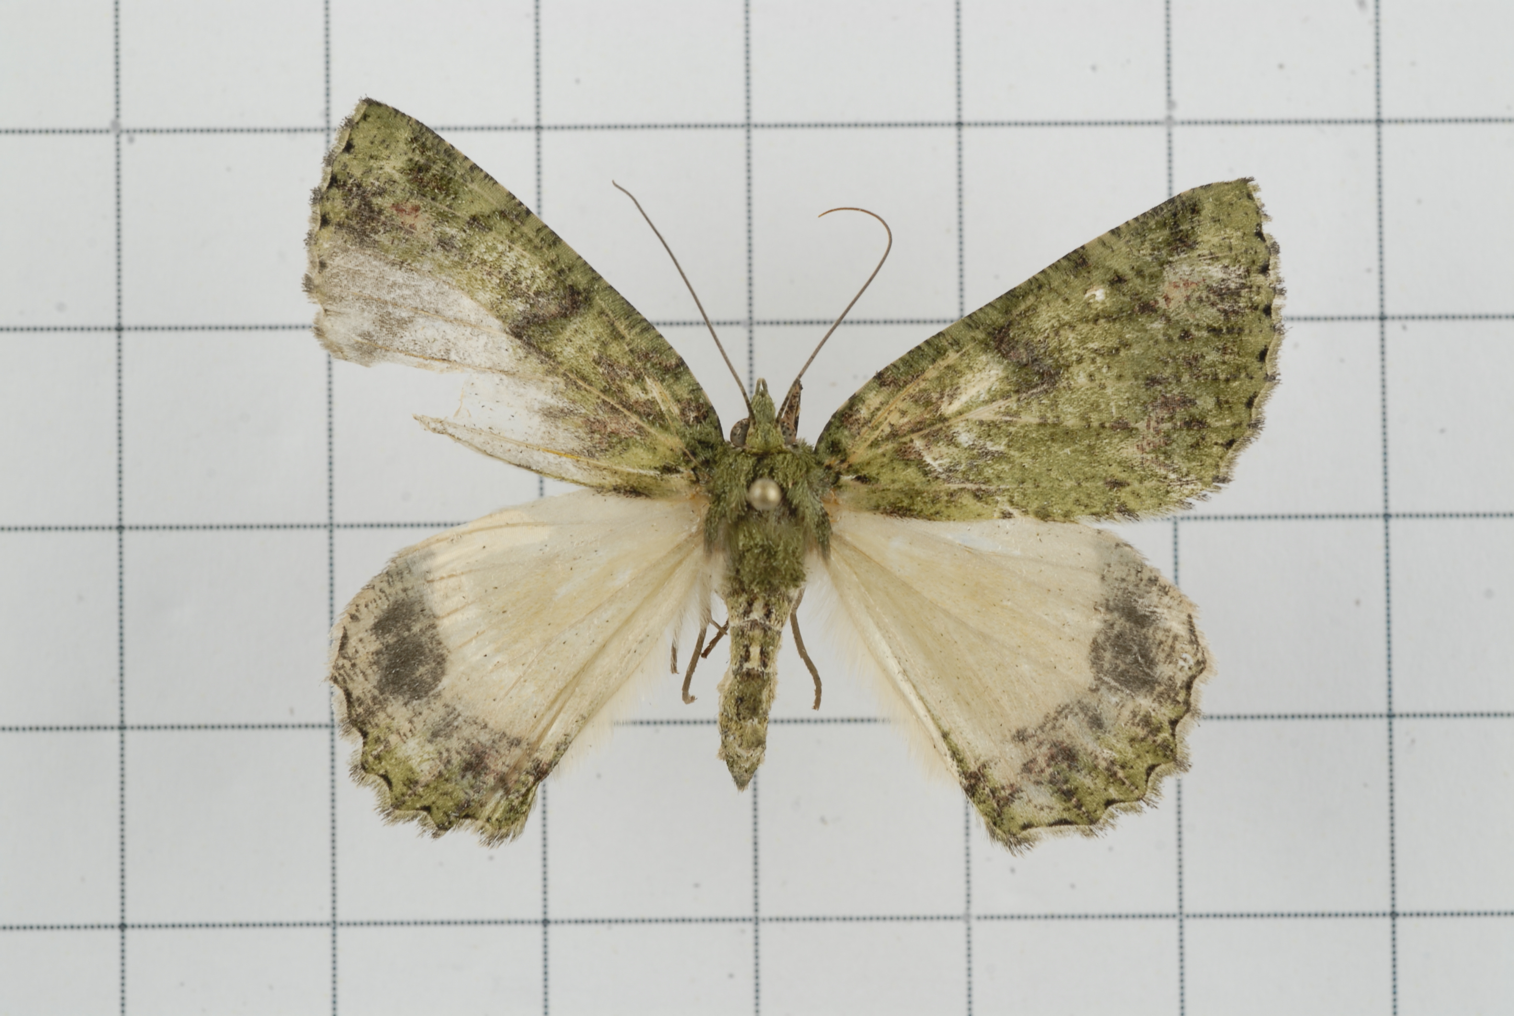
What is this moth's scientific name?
Dindica taiwana
